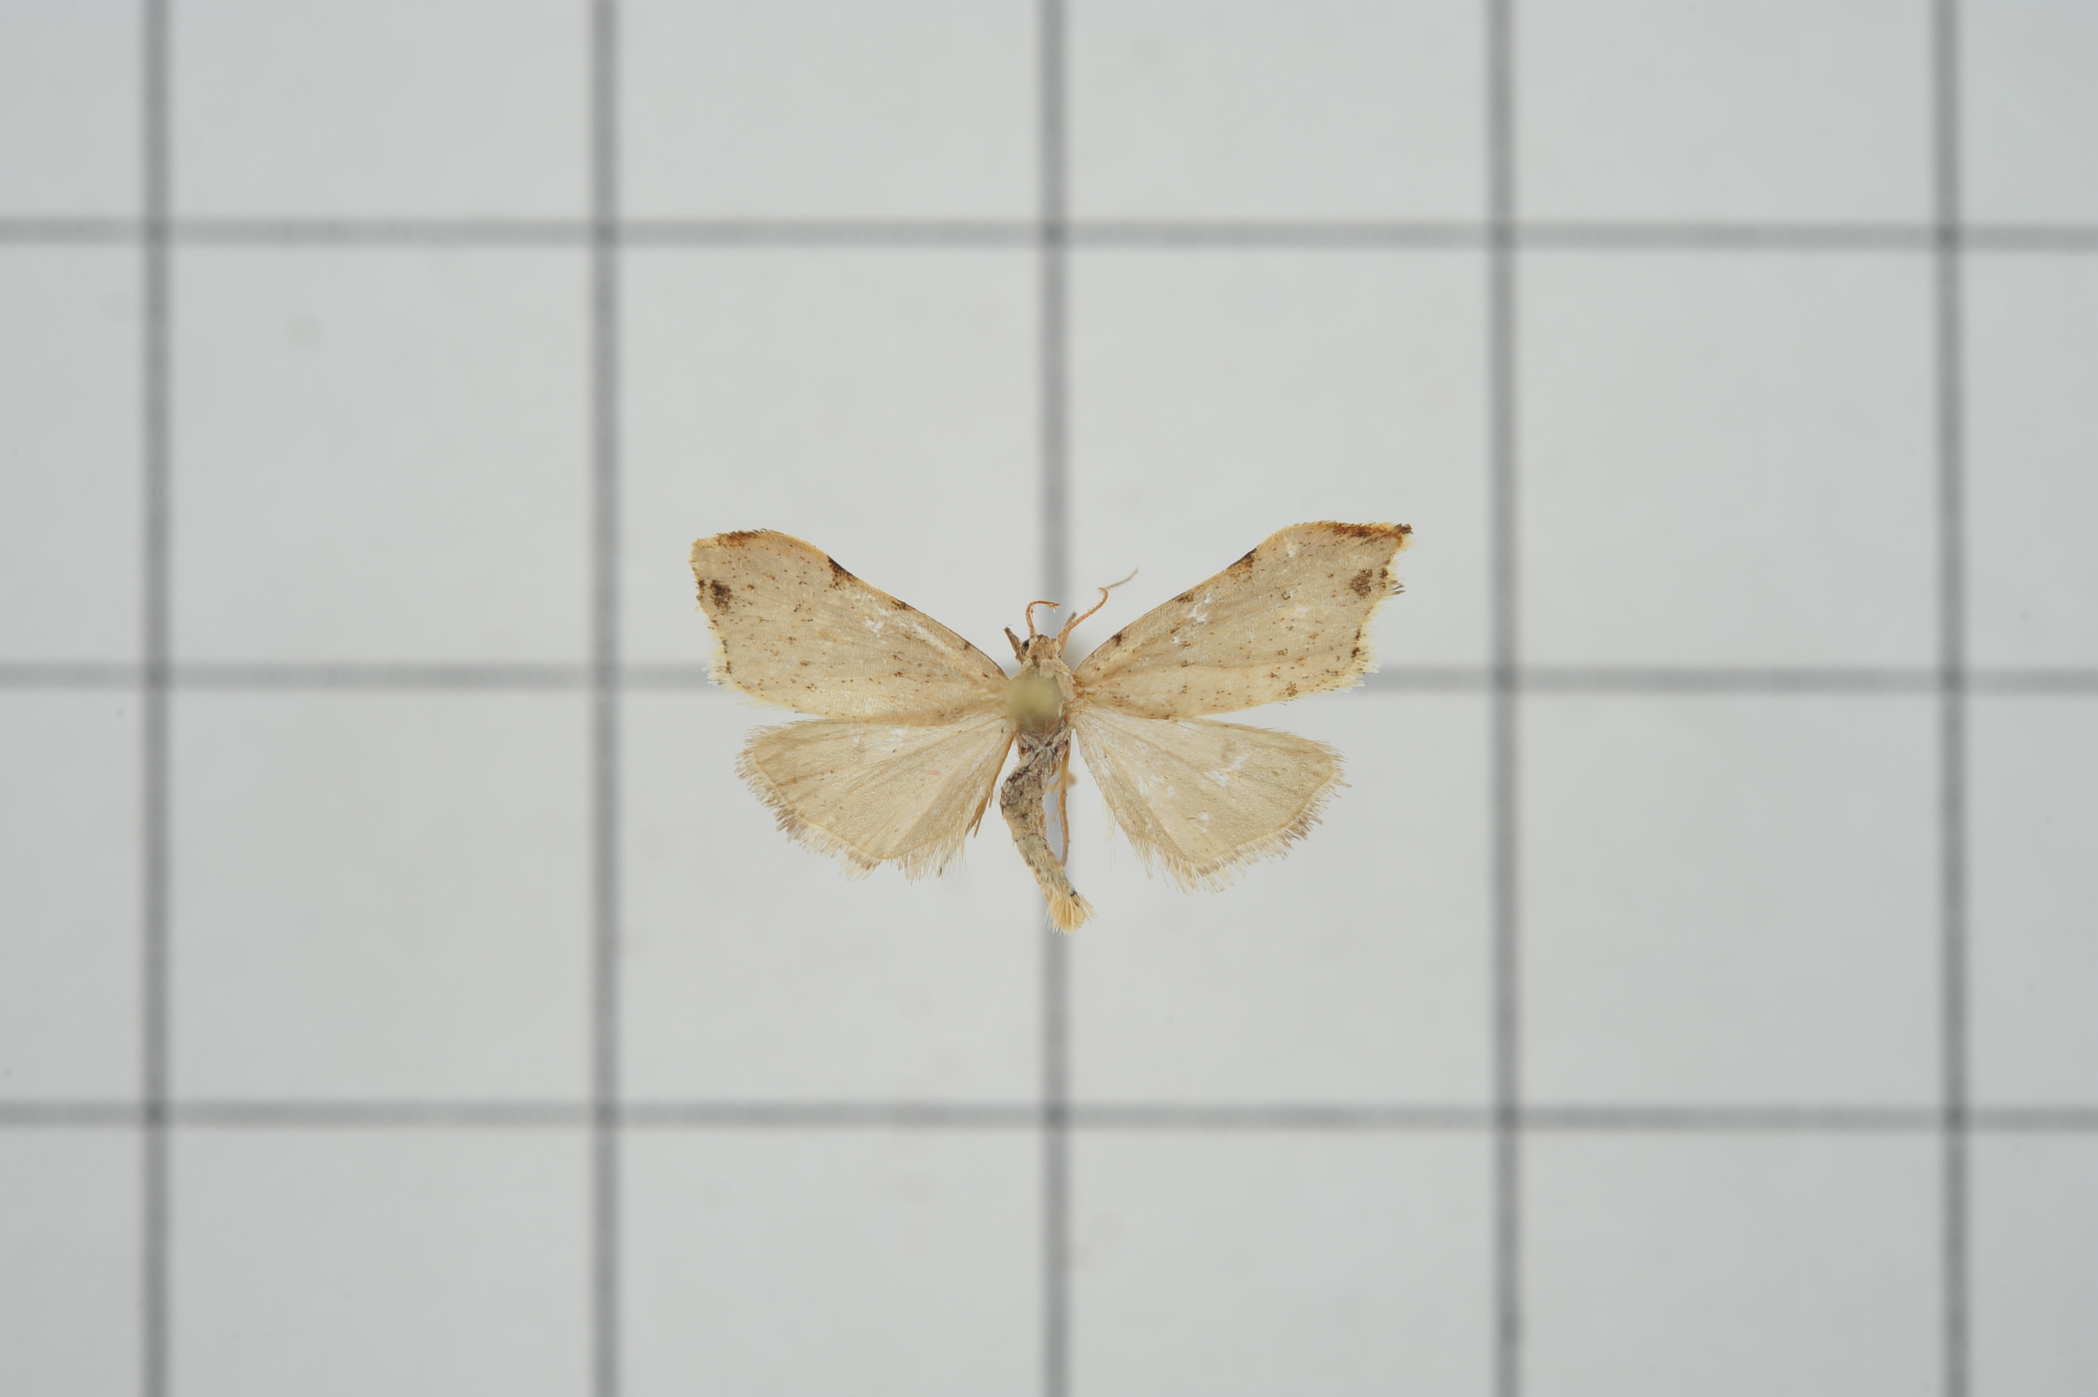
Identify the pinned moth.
Oxacme cretacea
